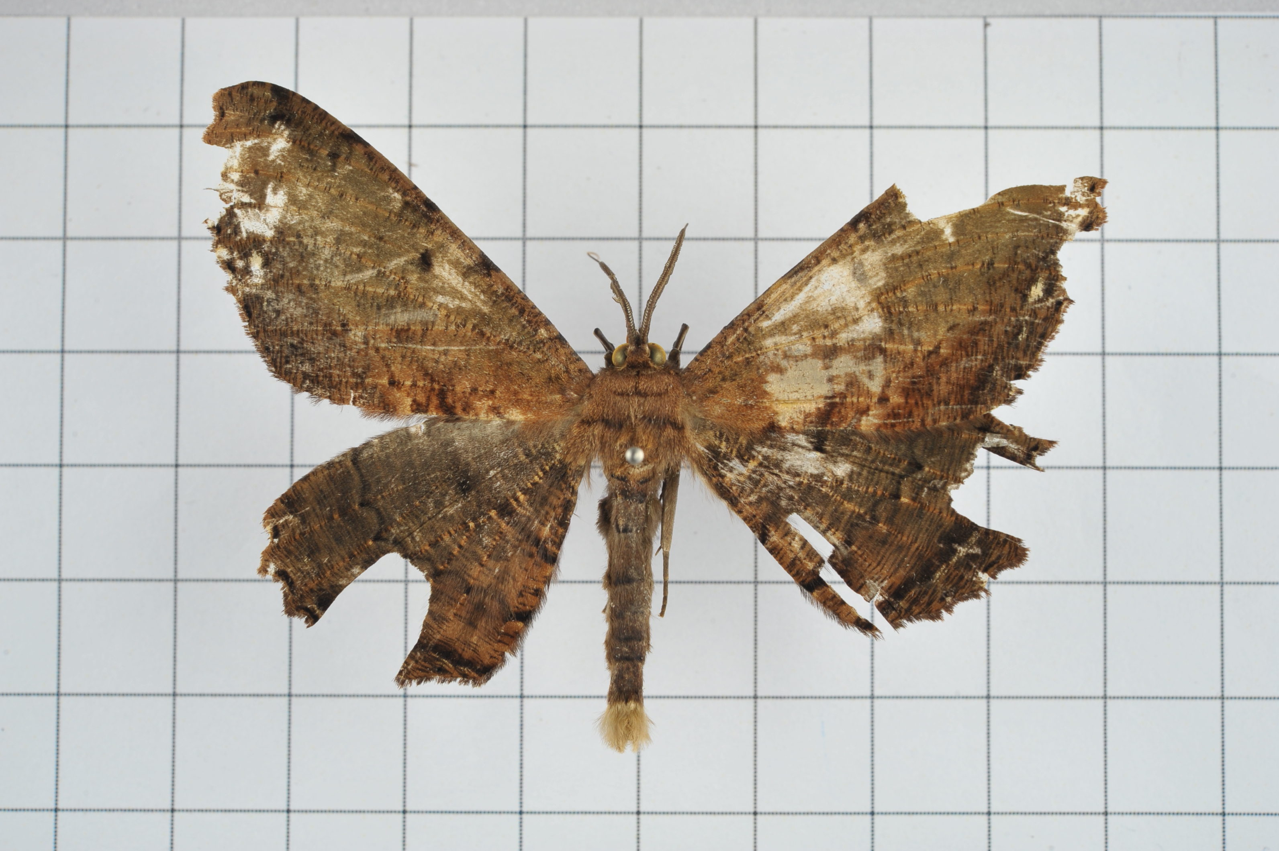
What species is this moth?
Chorodna creataria
